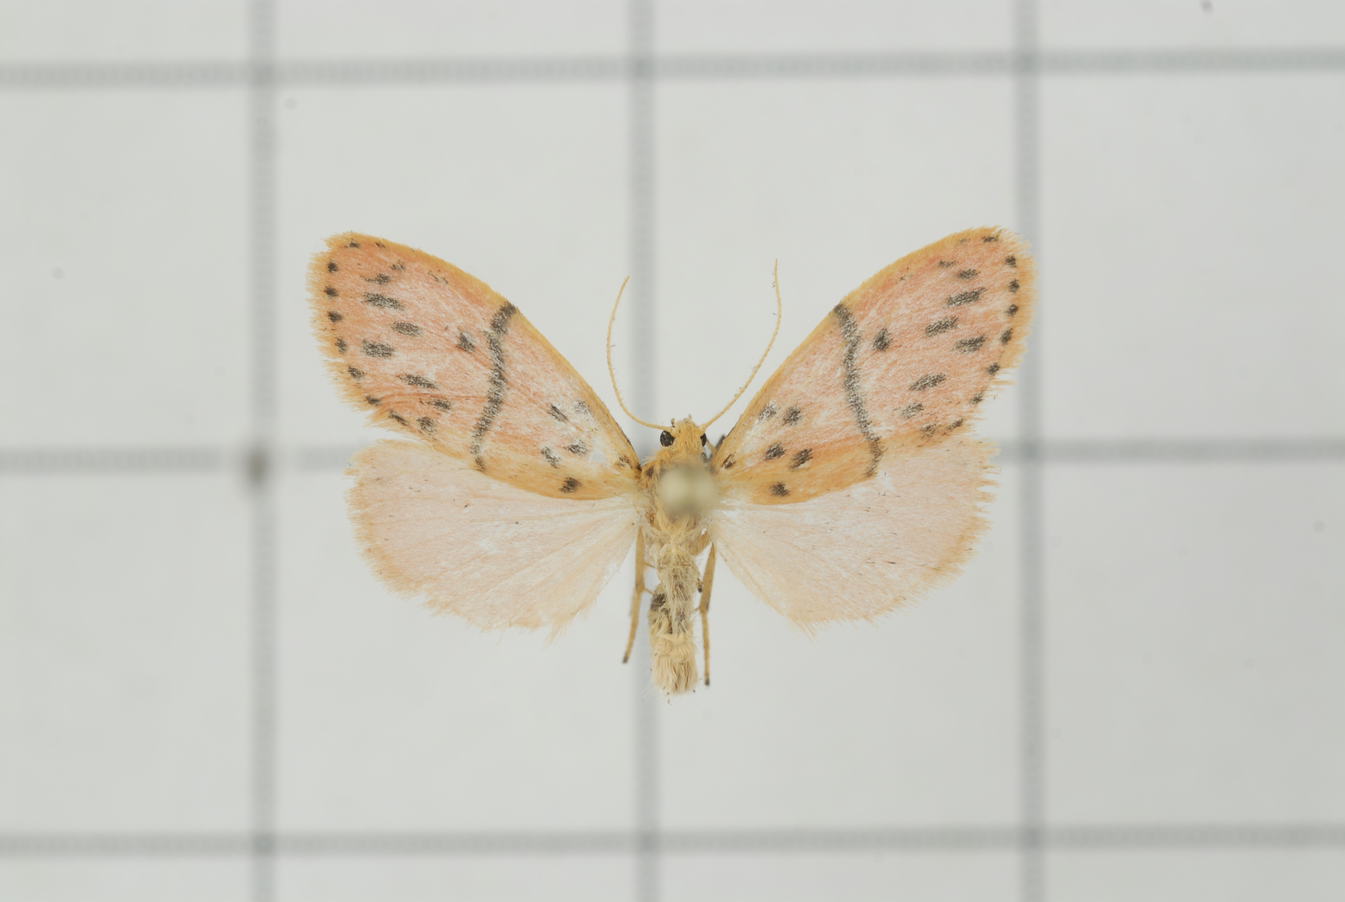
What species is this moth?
Miltochrista arcuata
